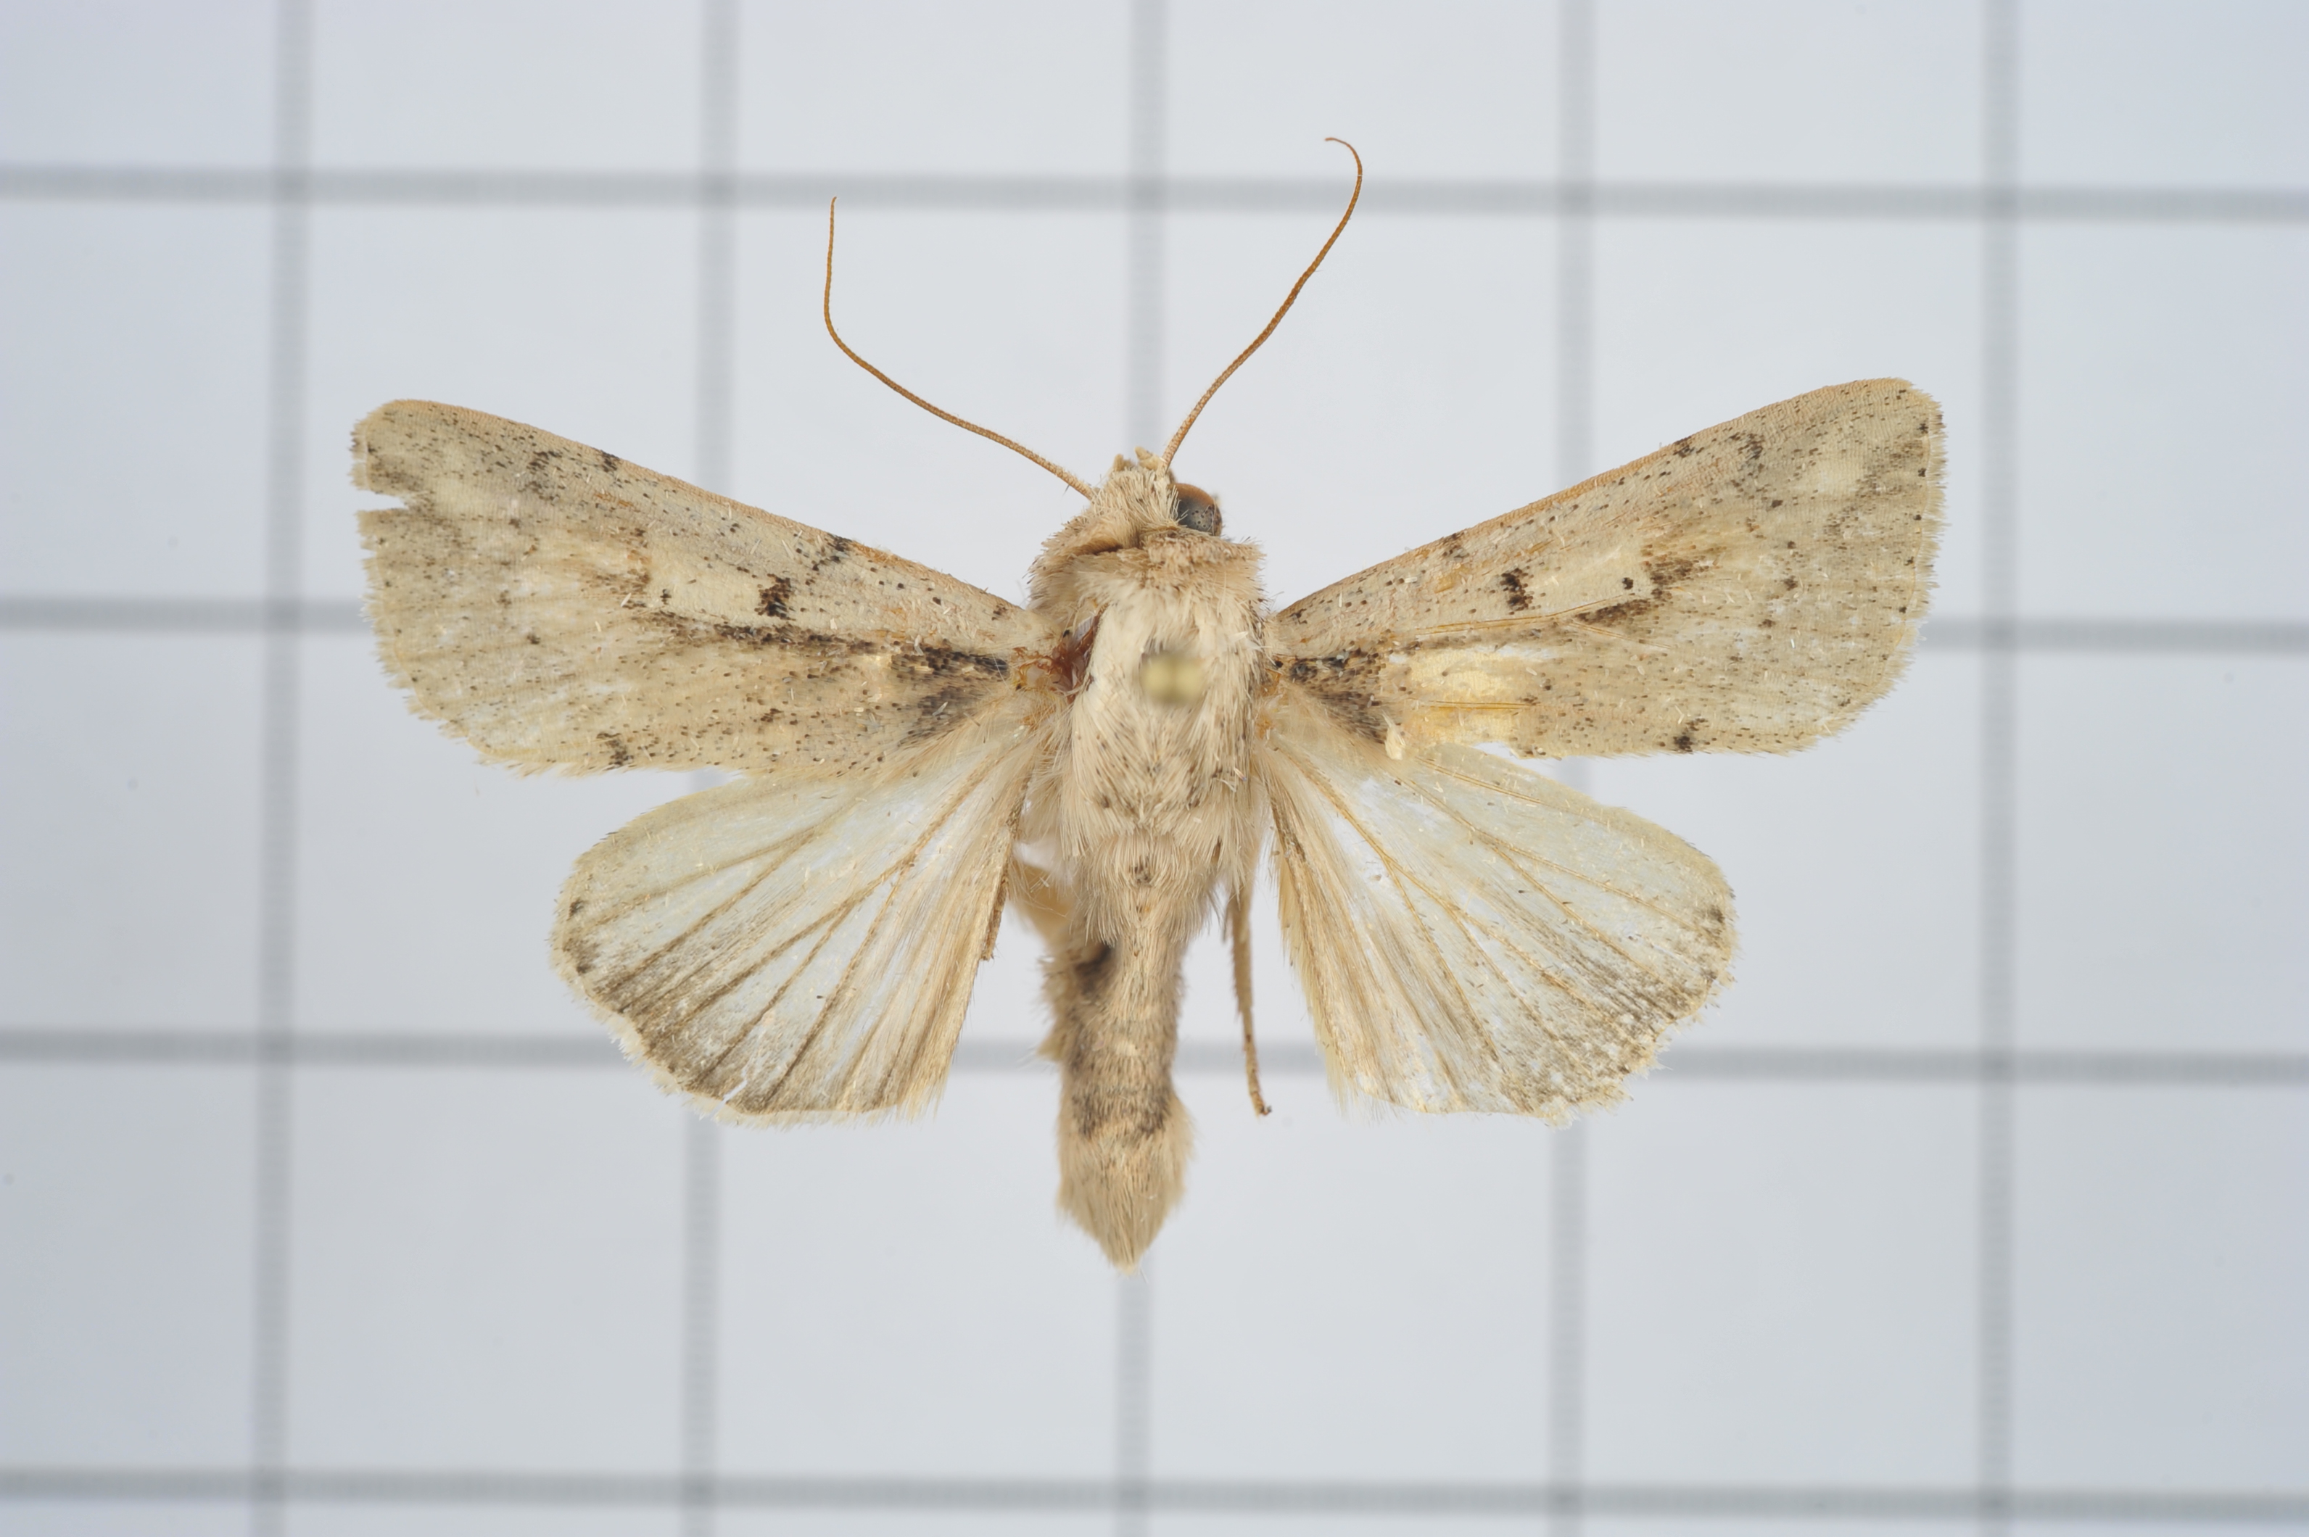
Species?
Leucania yu
